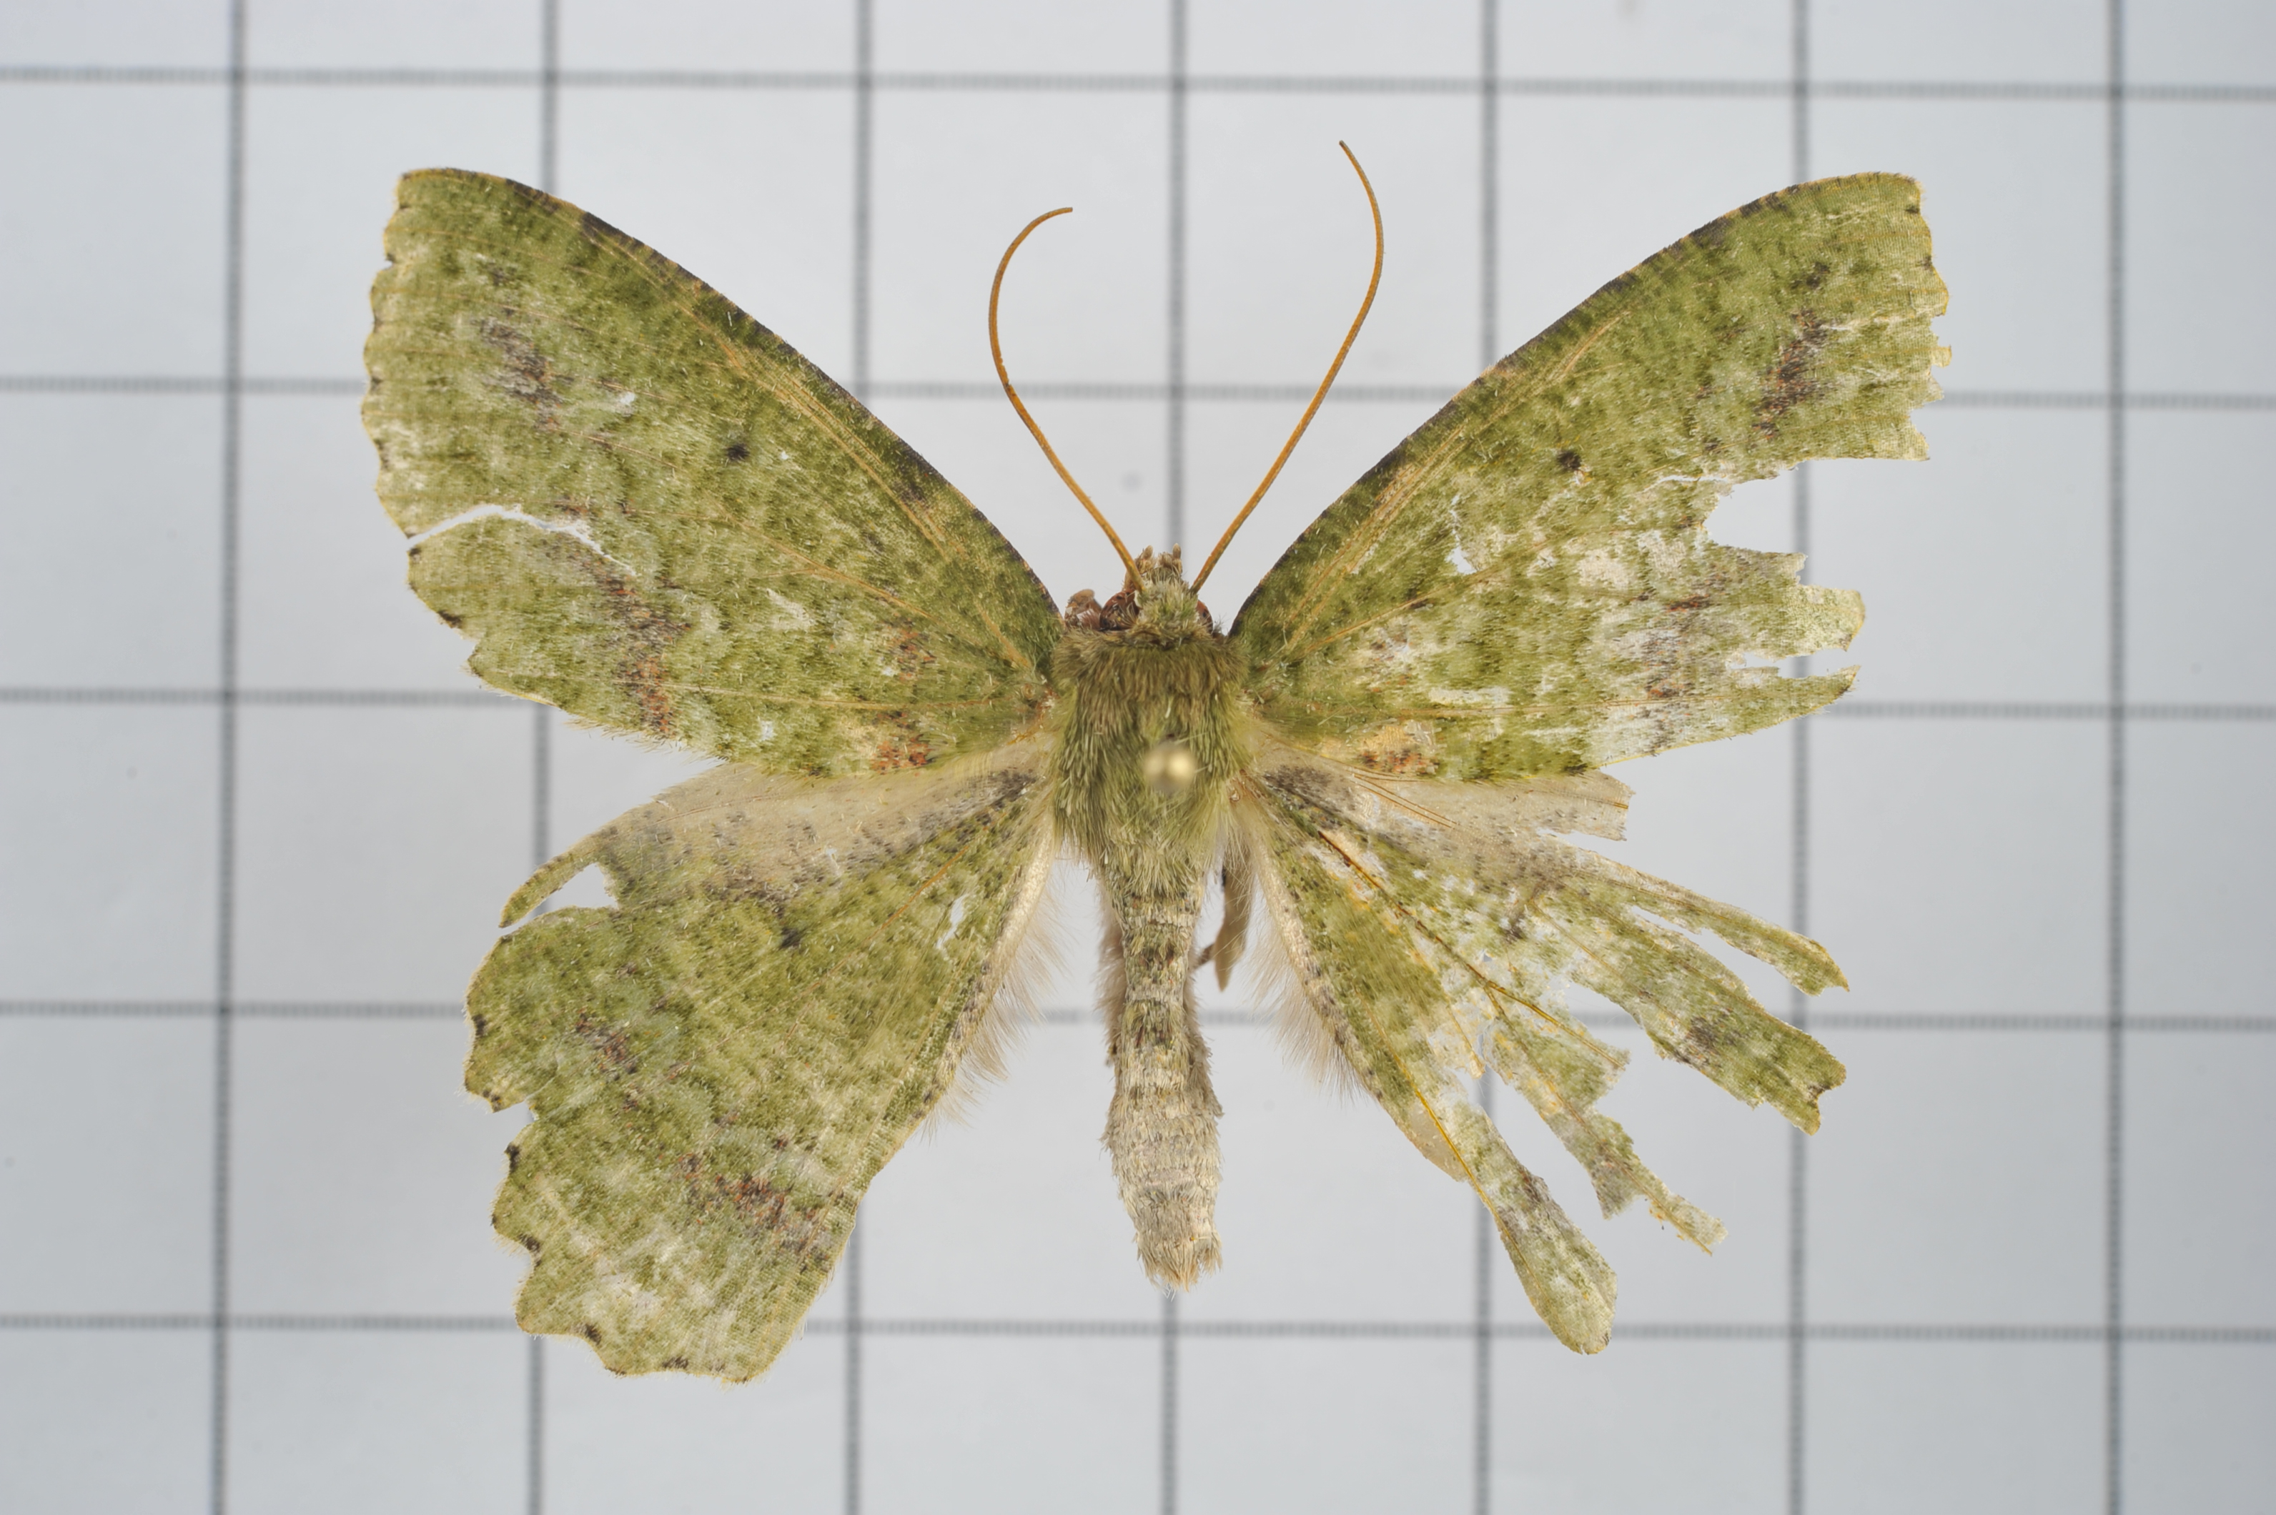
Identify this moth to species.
Herochroma baibarana
